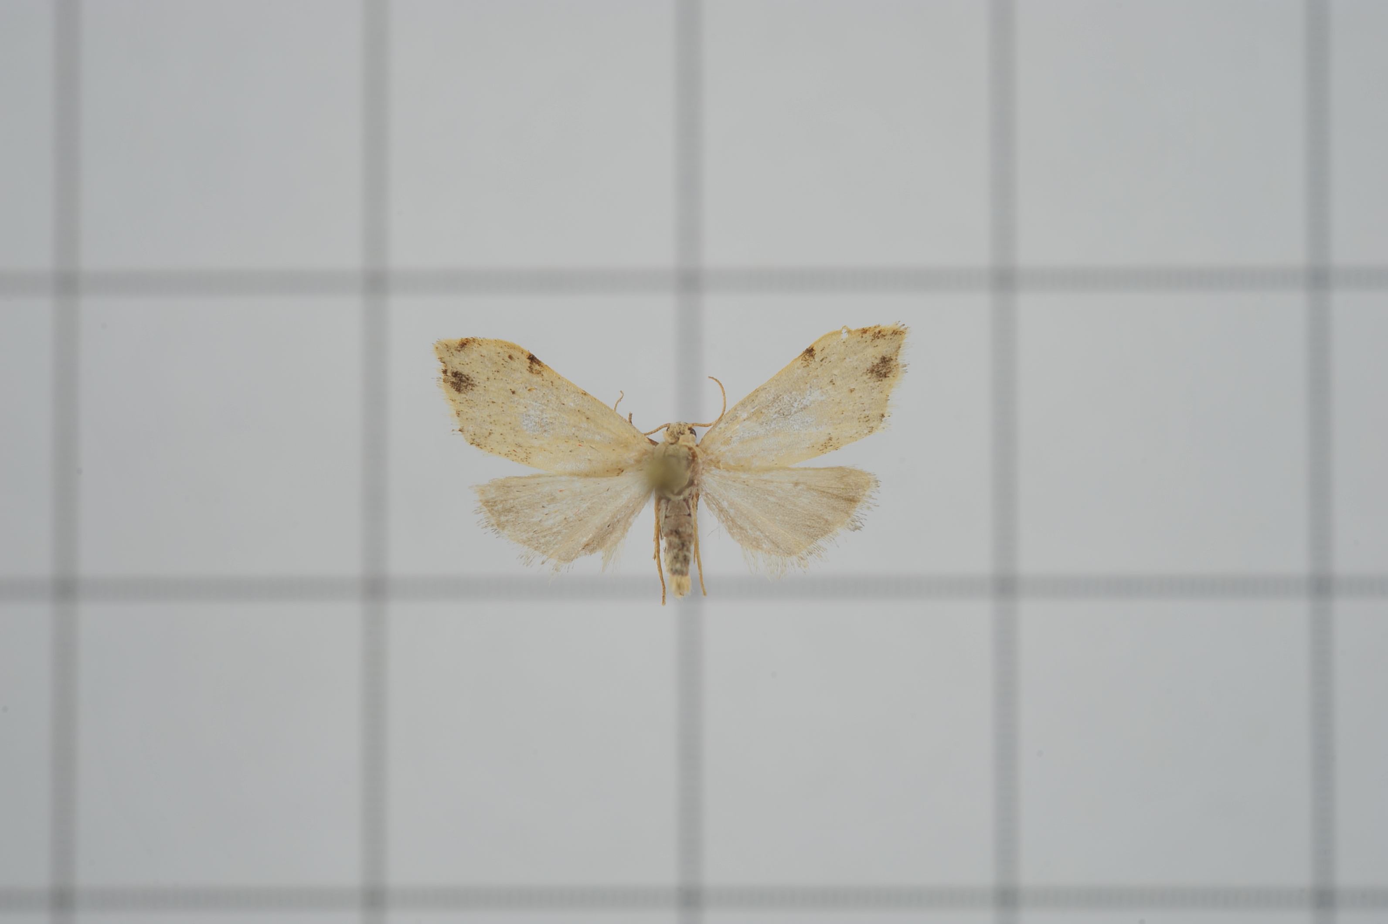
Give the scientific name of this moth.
Oxacme cretacea
